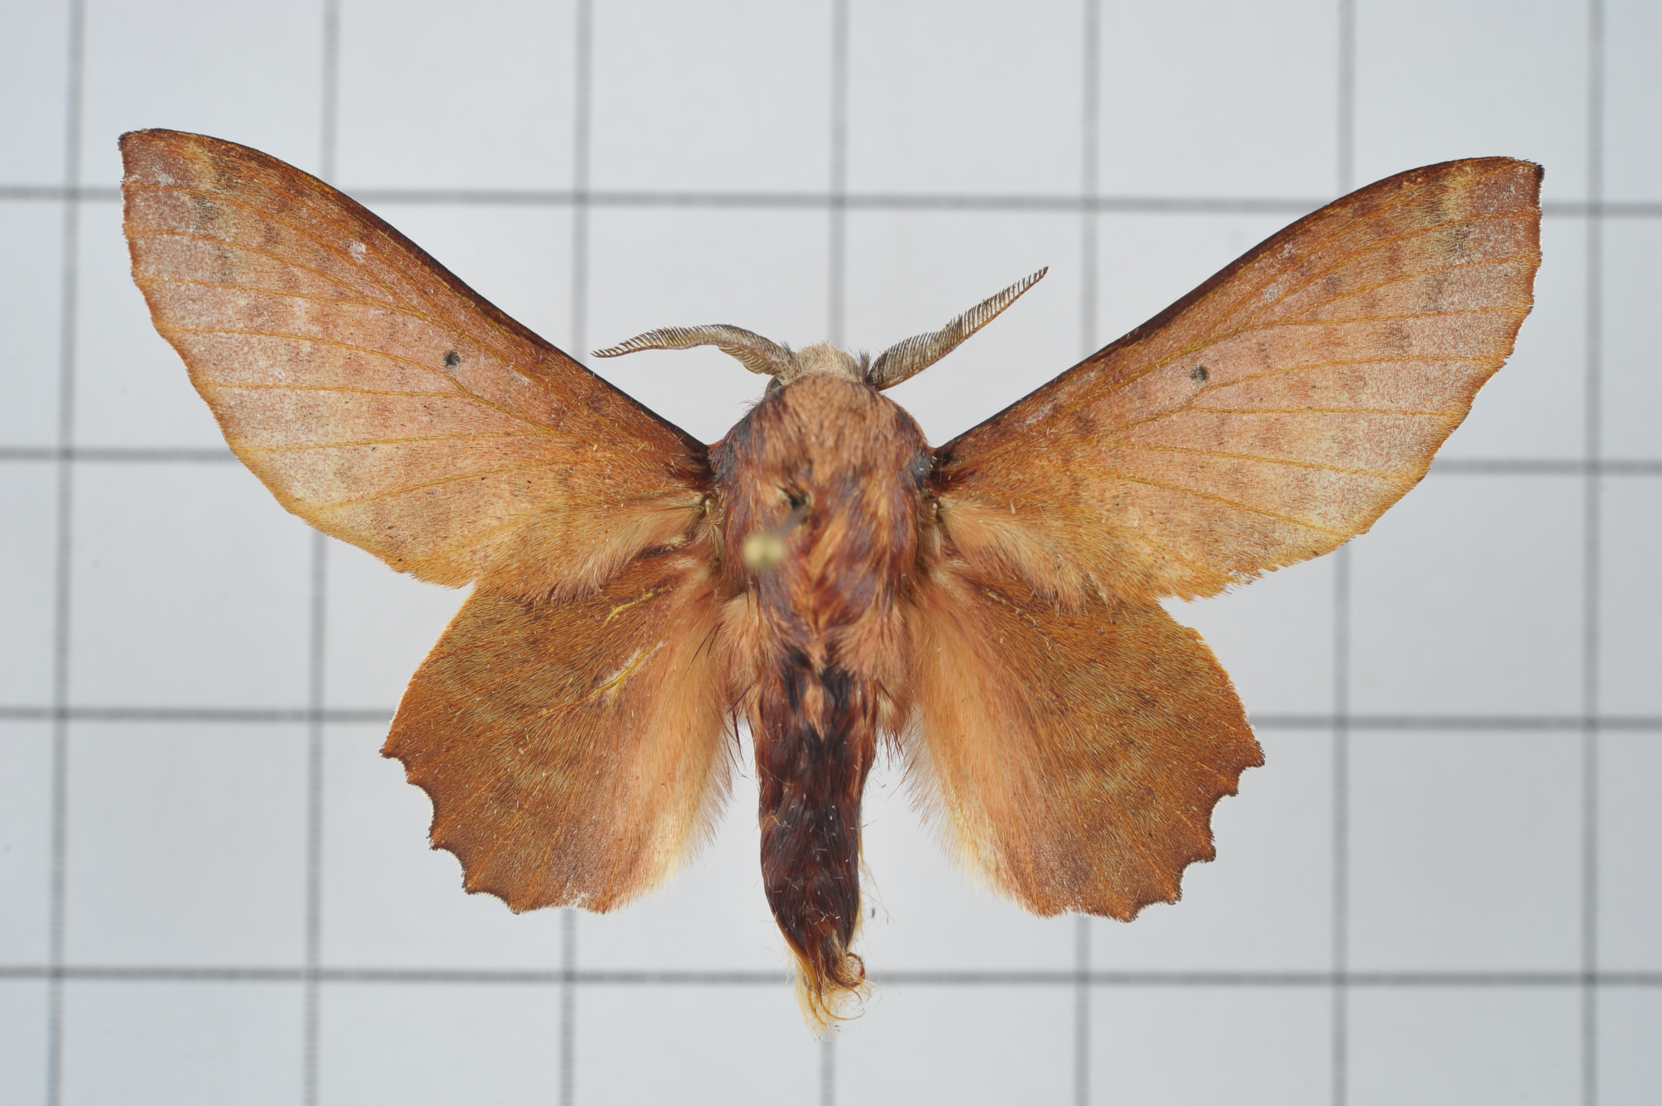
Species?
Paradoxopla sinuata taiwana
